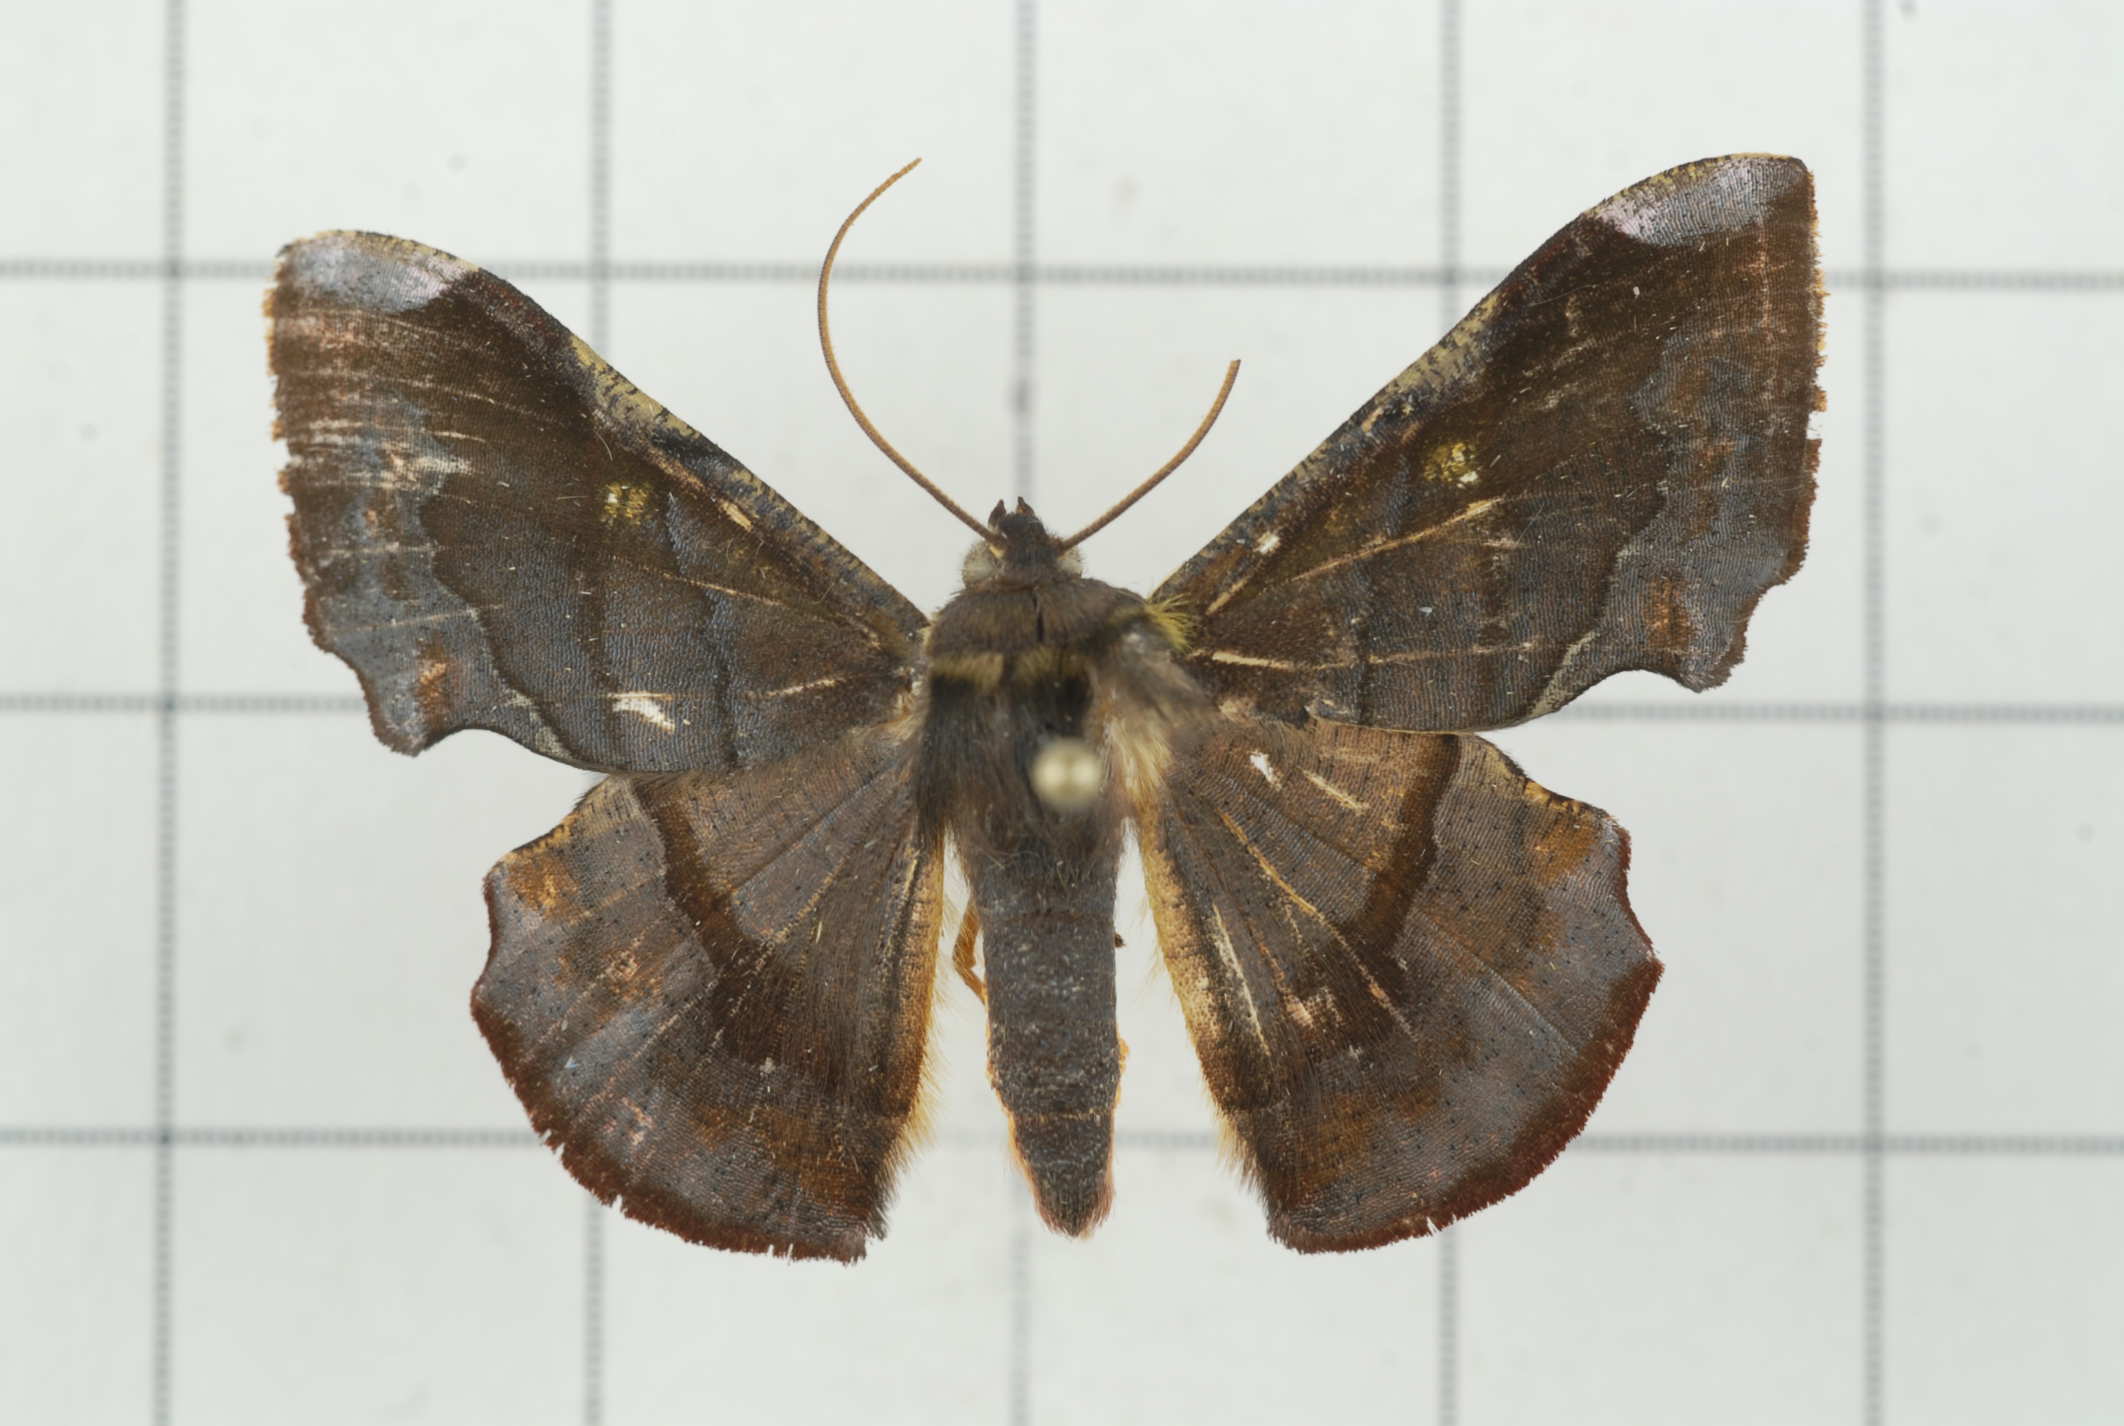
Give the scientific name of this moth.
Fascellina chromataria
